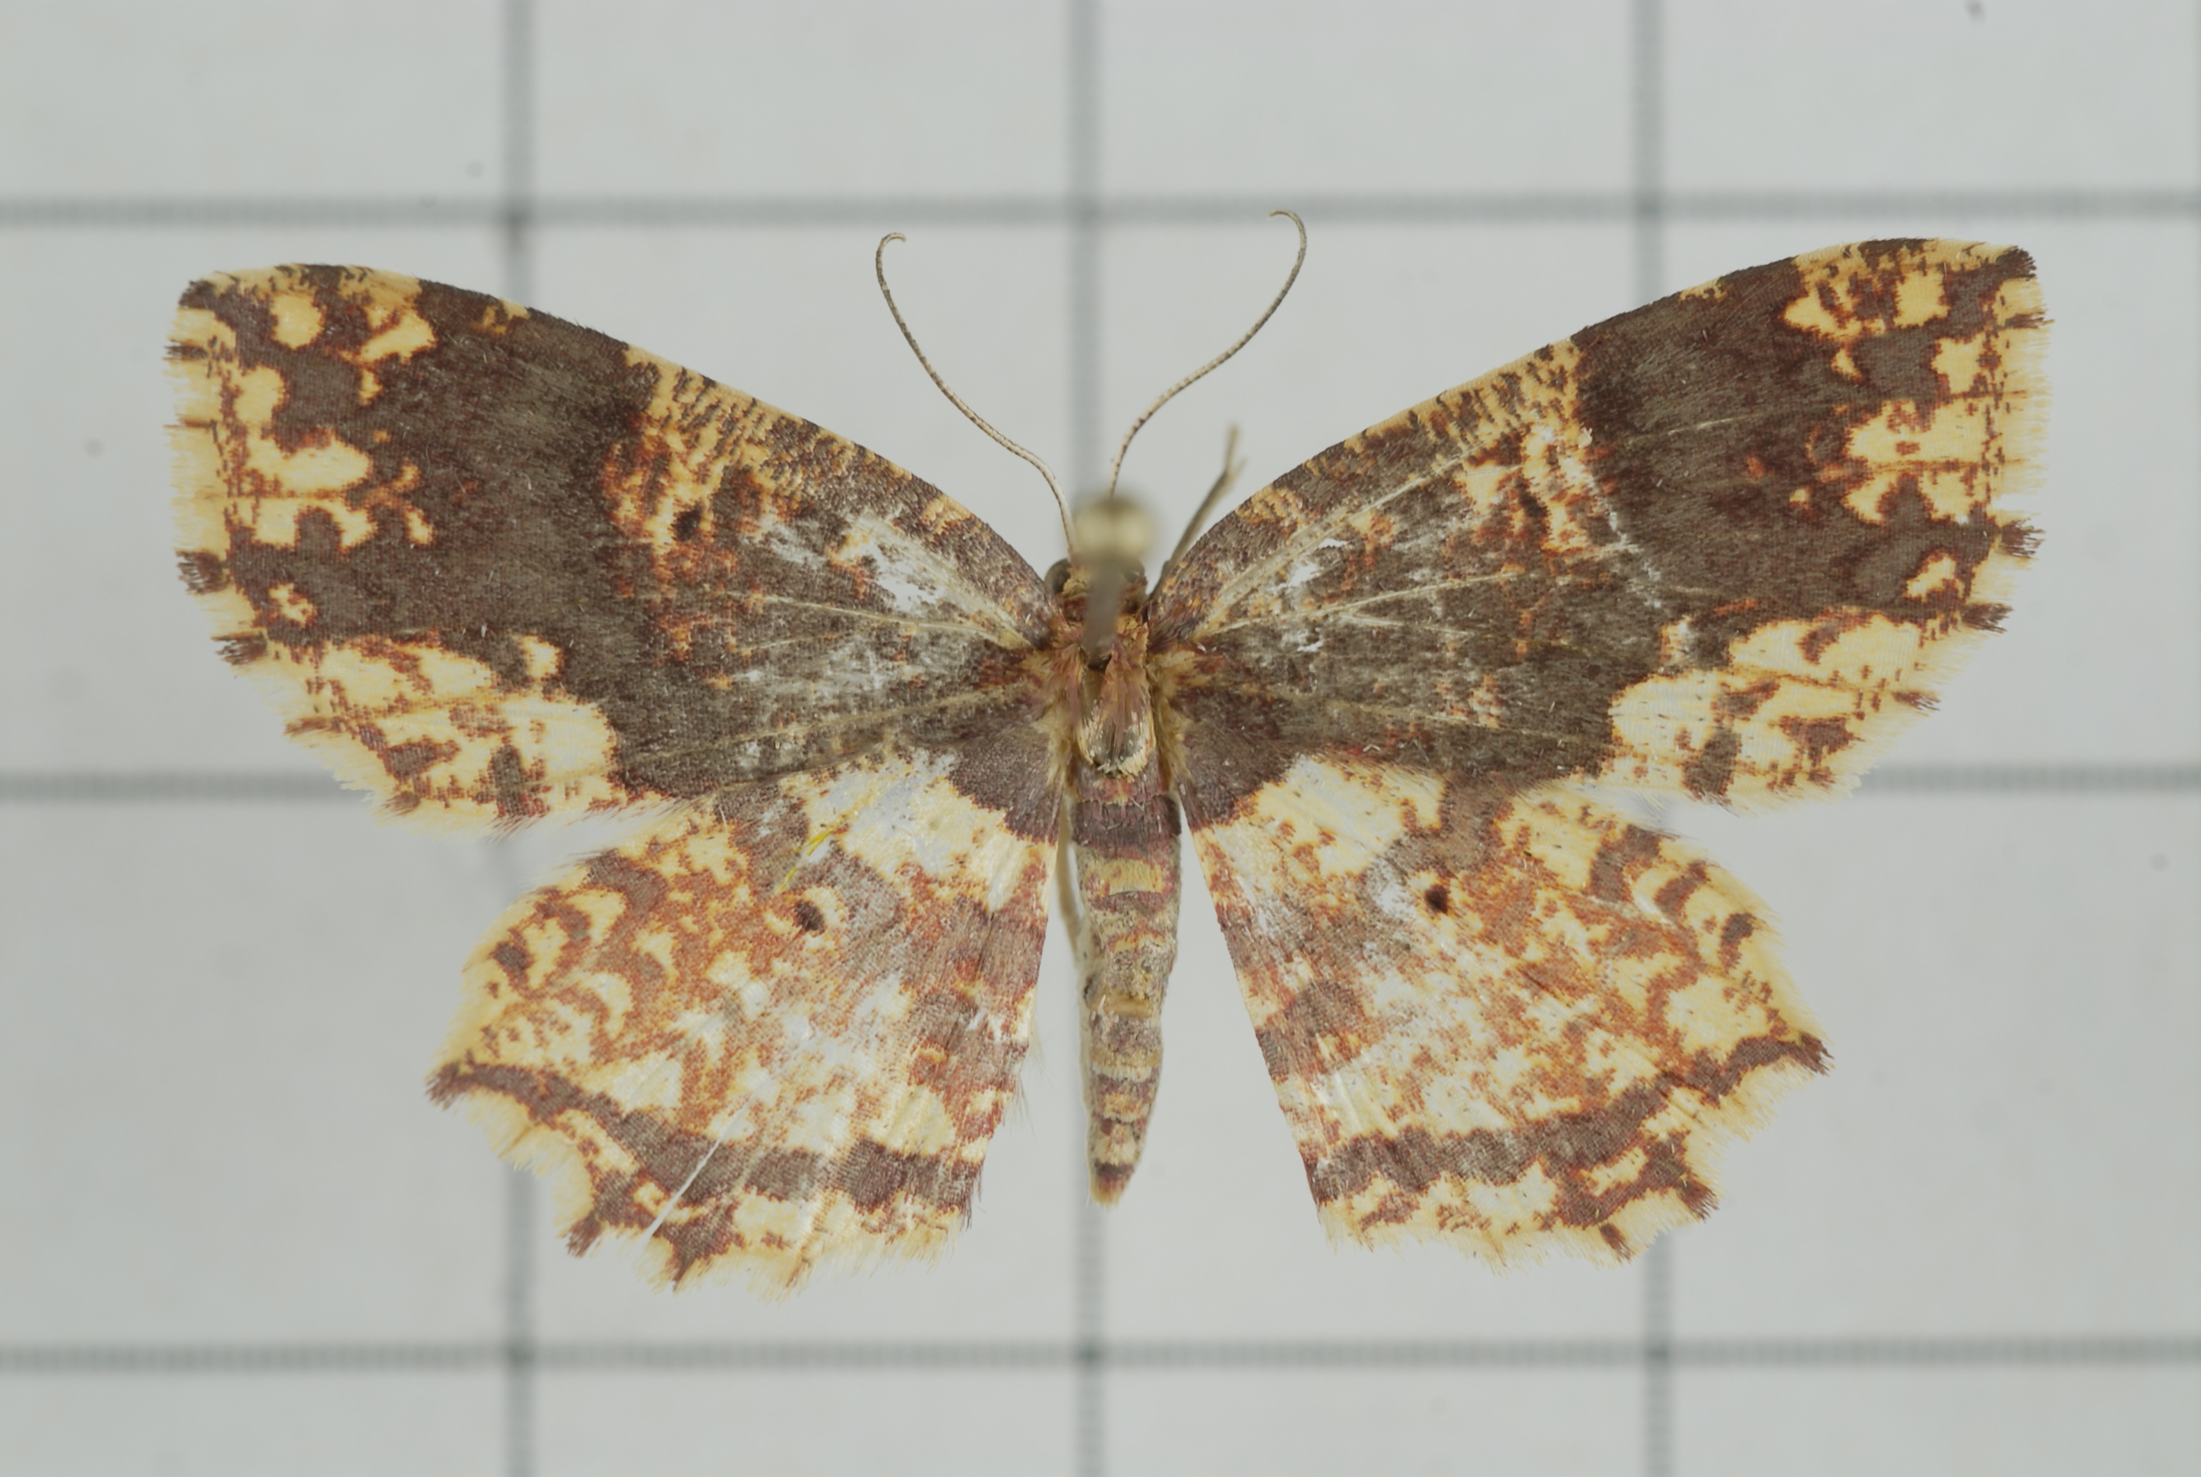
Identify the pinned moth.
Yashmakia suffusa
